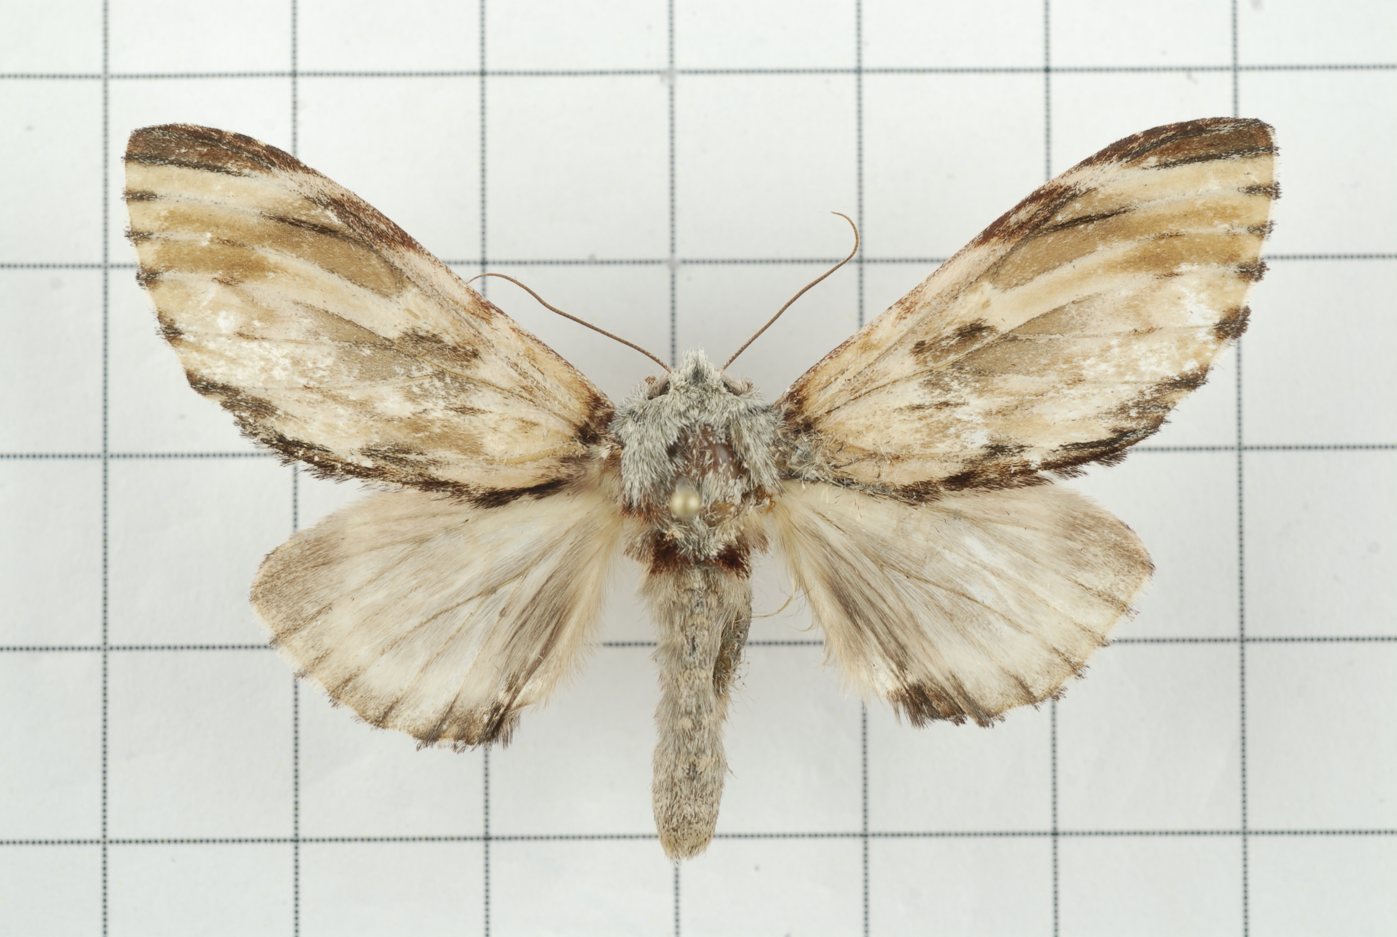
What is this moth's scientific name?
Neopheosia fasciata fasciata
